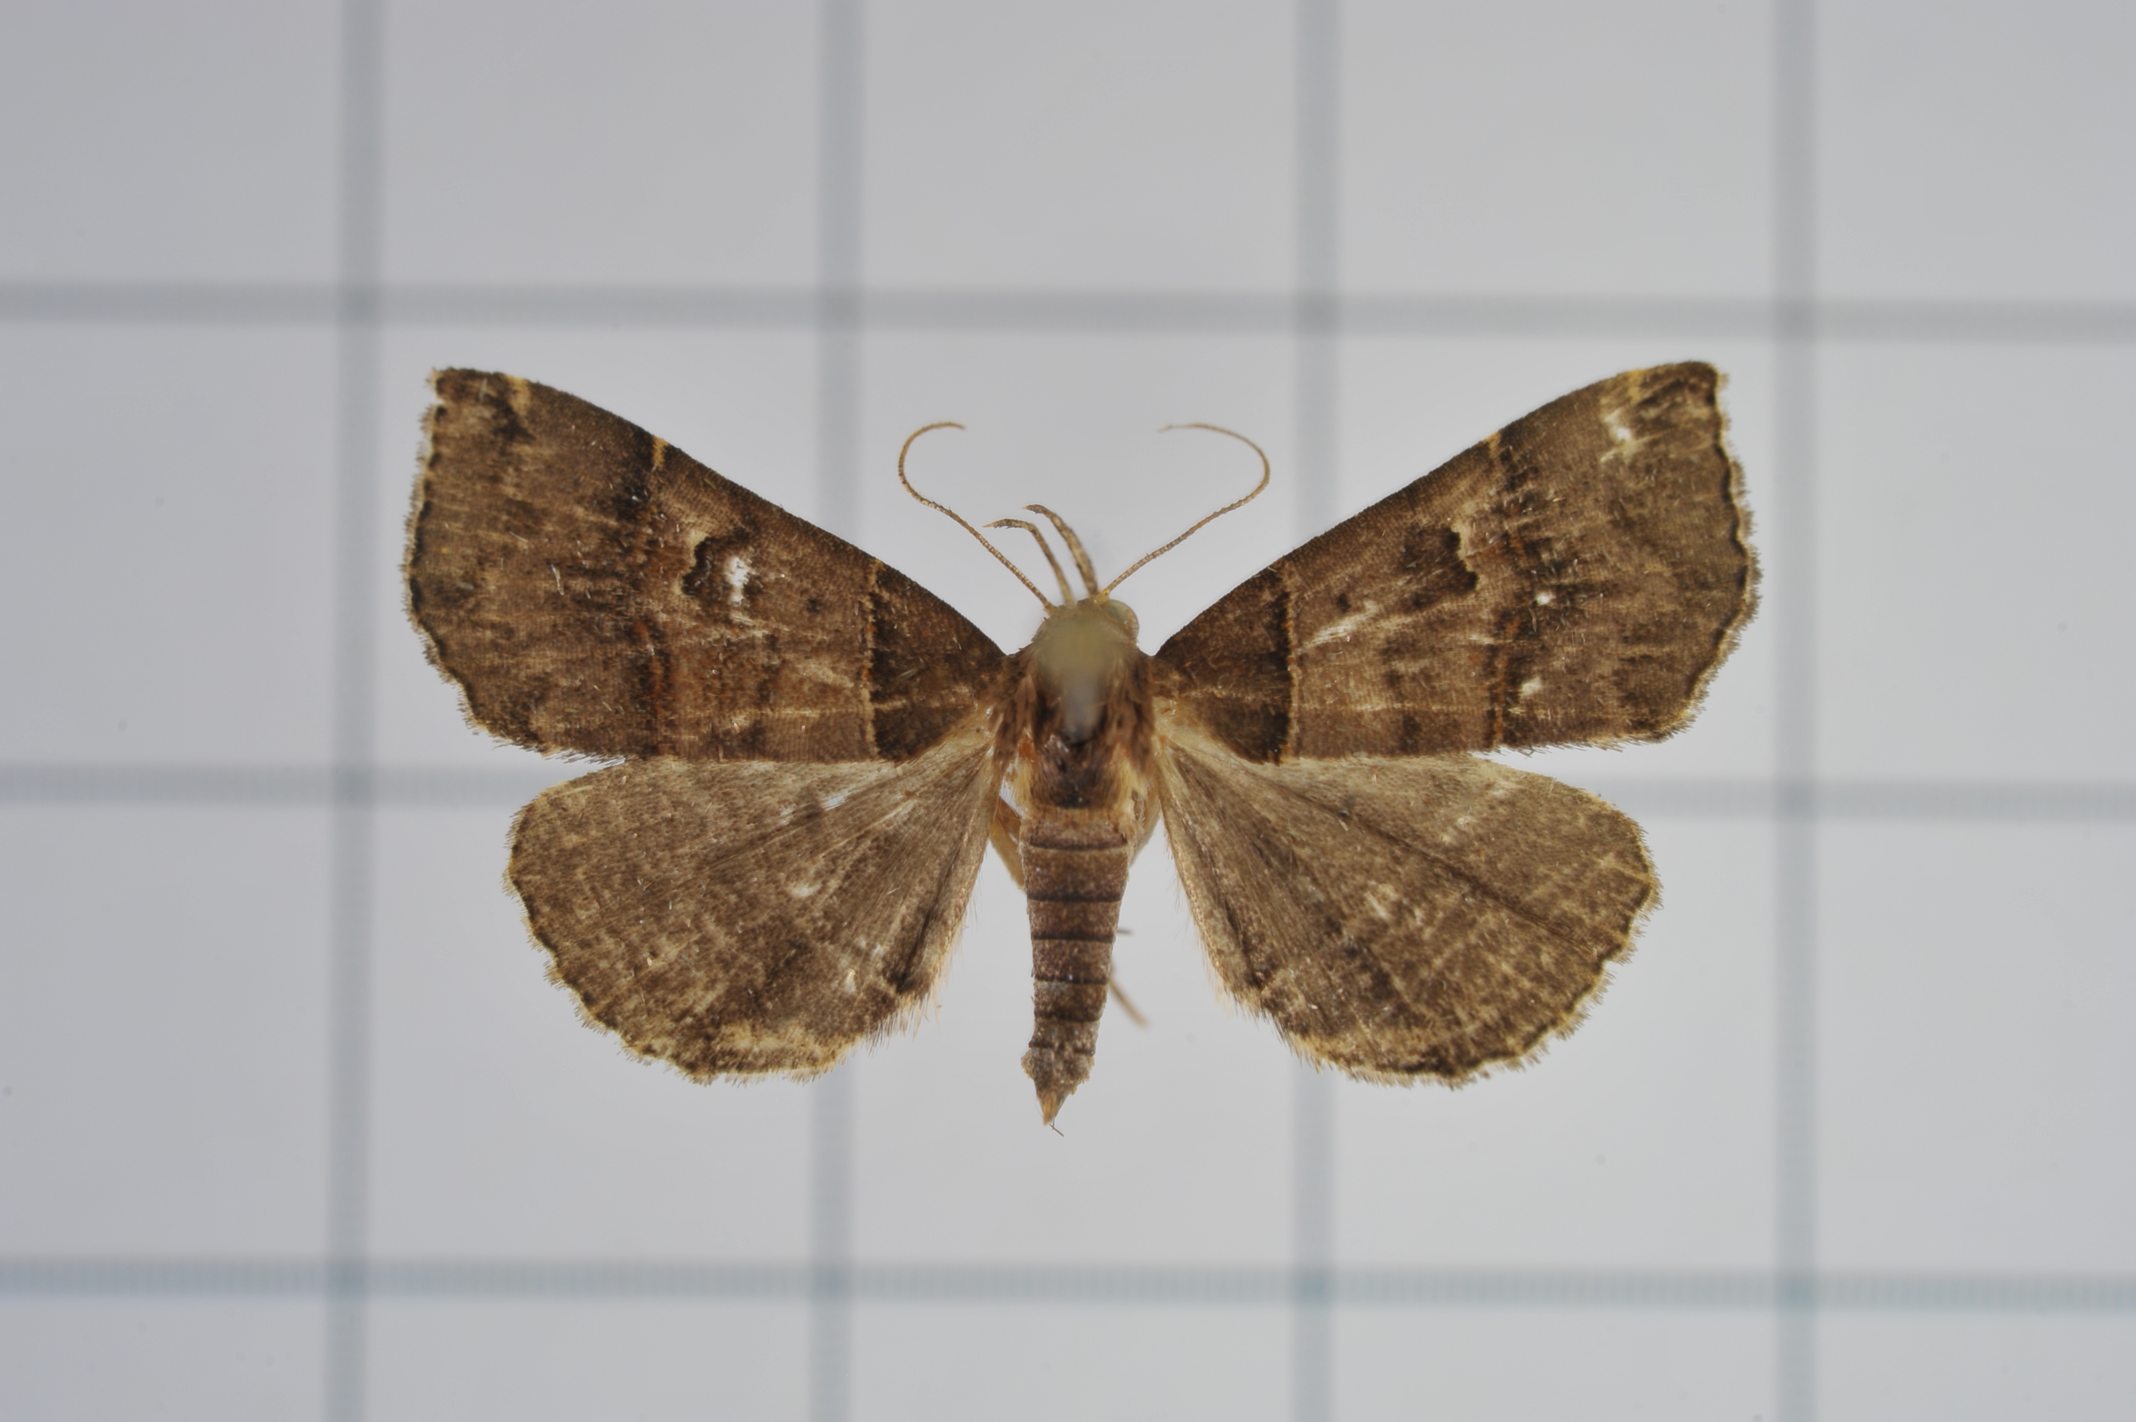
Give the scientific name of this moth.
Bertula kosemponica
